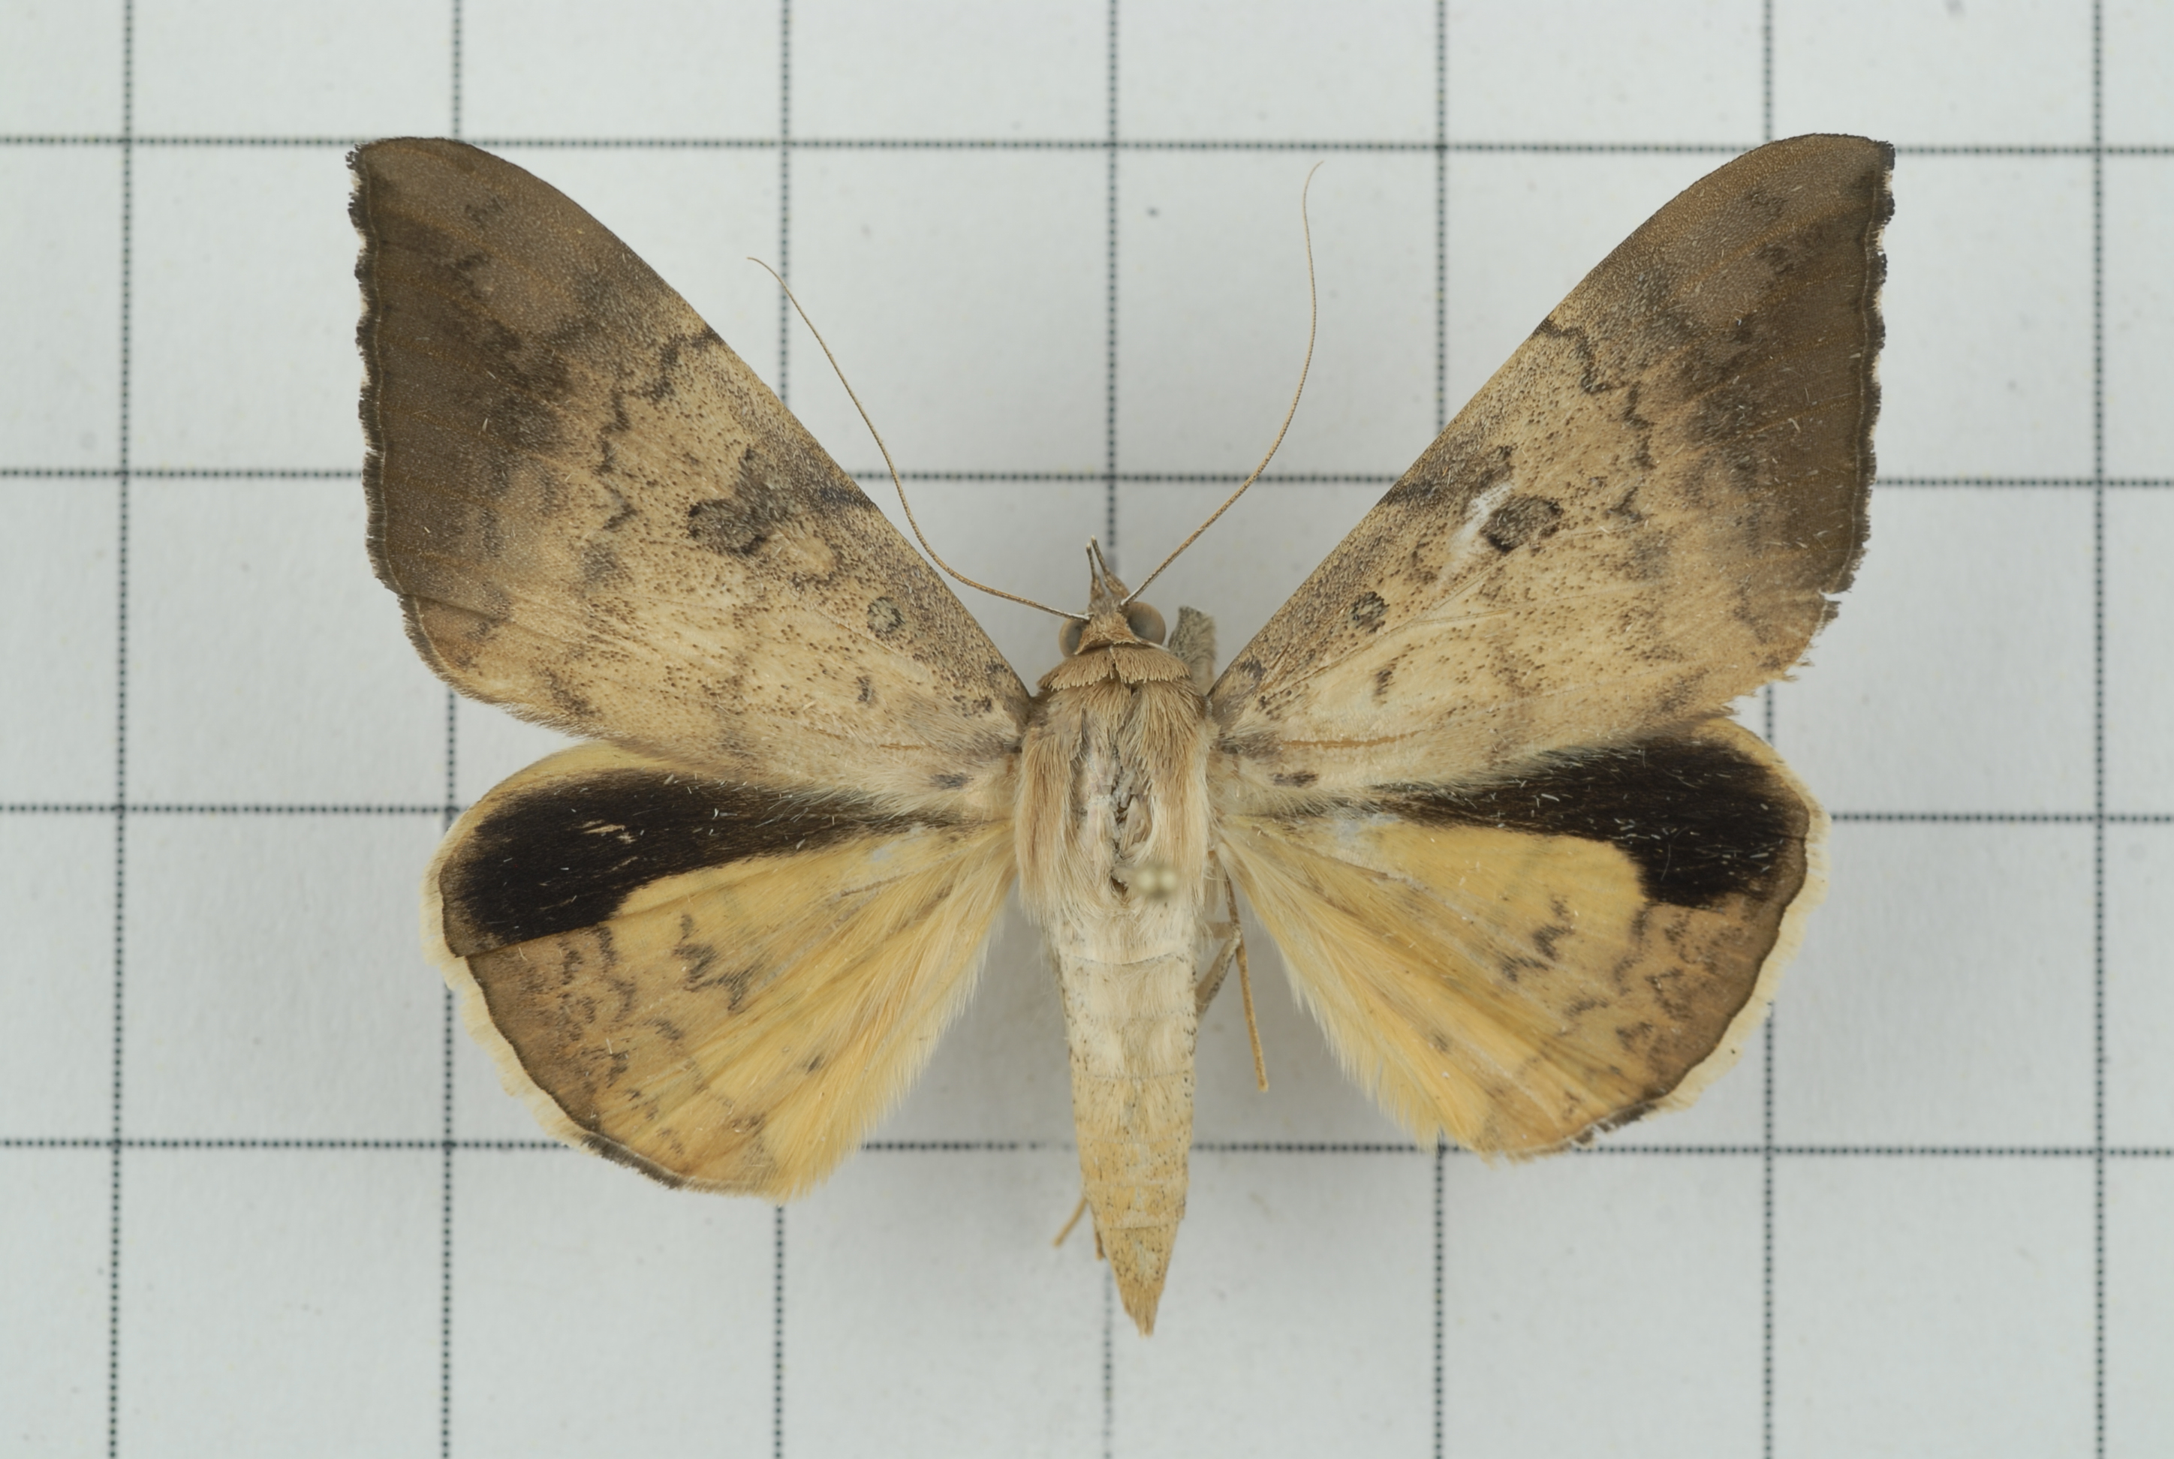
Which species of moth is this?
Oxyodes scrobiculata
